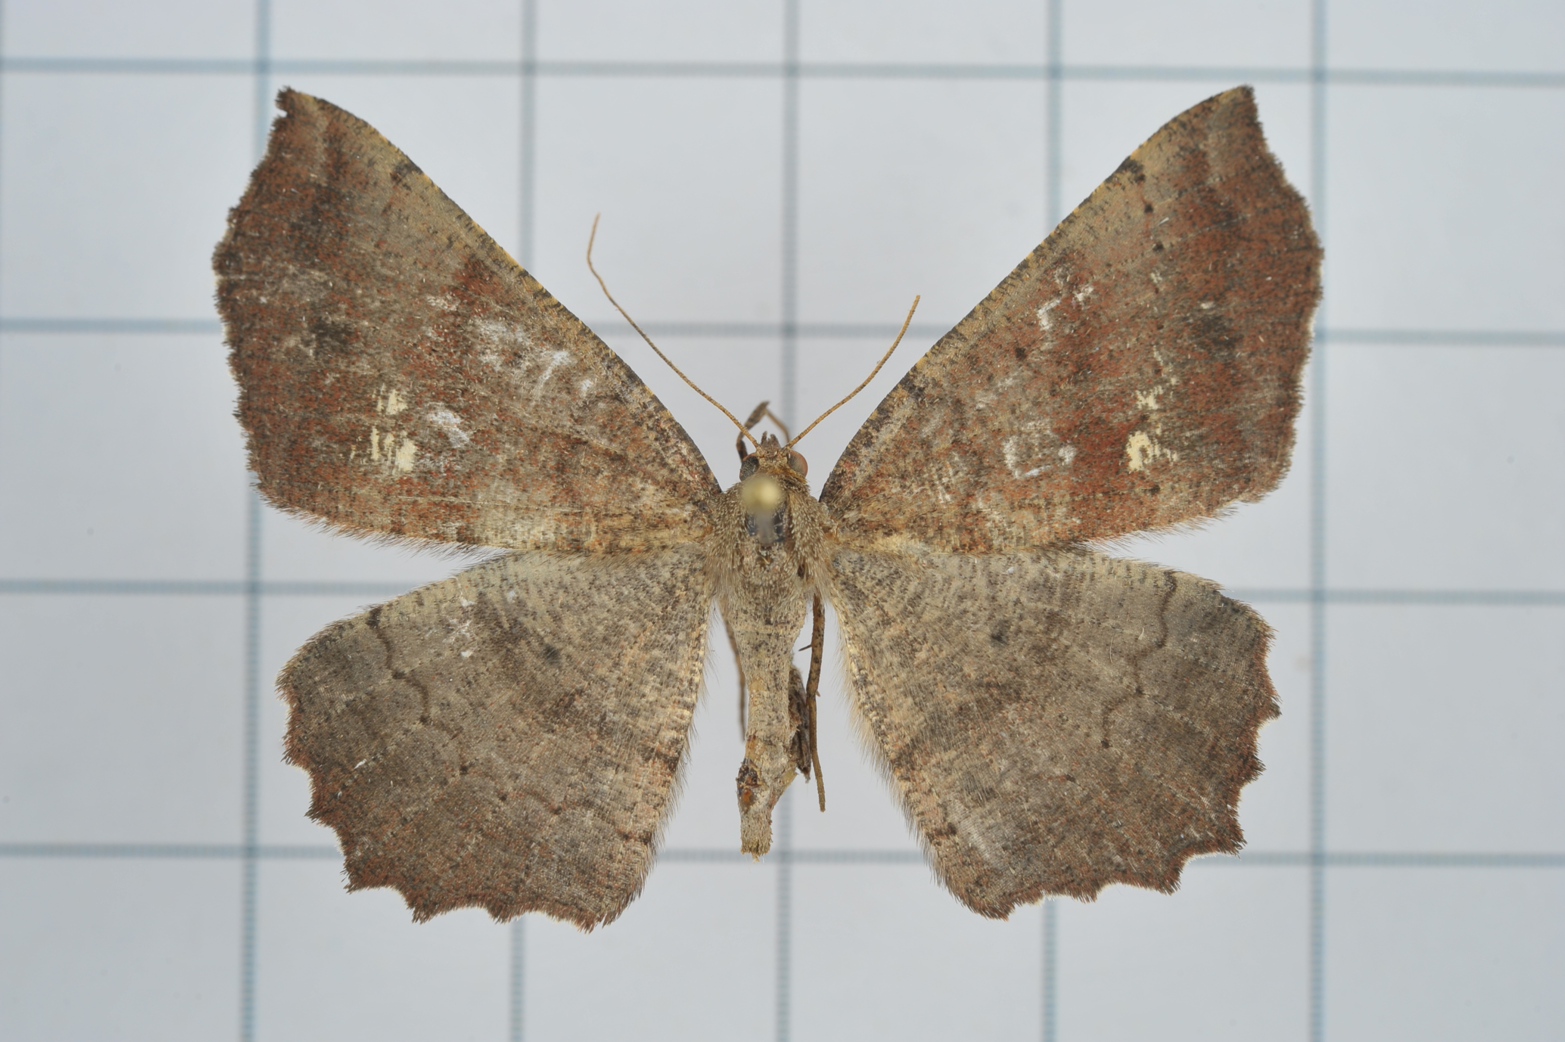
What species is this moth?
Xerodes contiguaria
